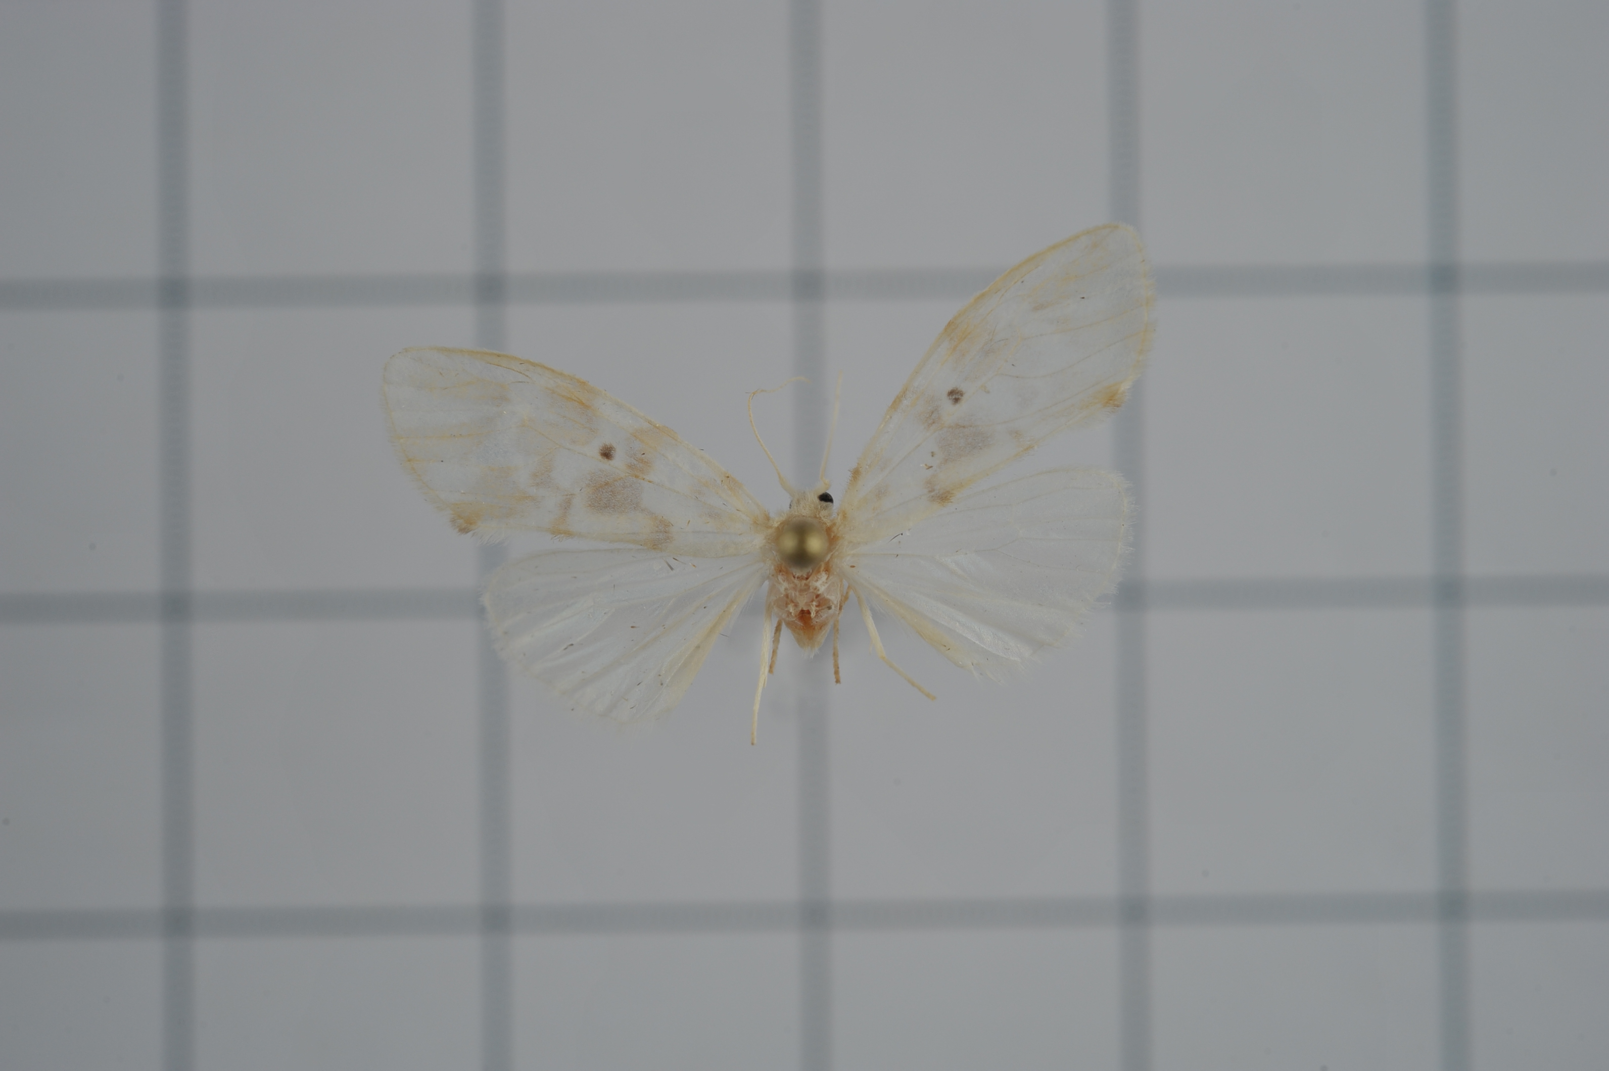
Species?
Nudaria ranruna
